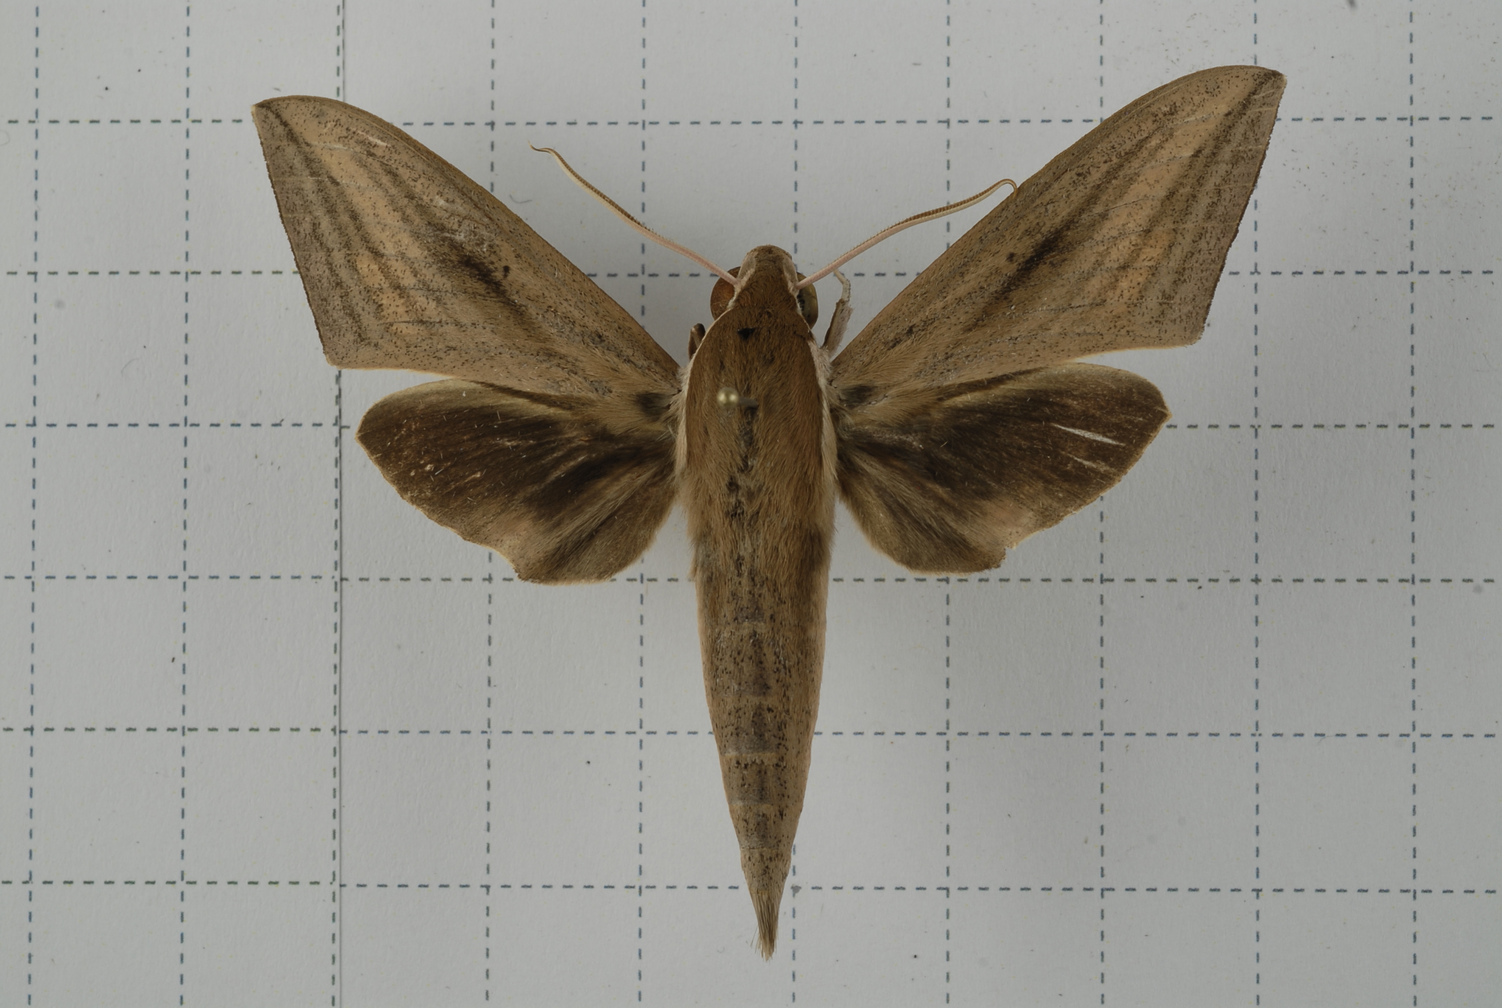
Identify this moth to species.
Theretra lucasii
